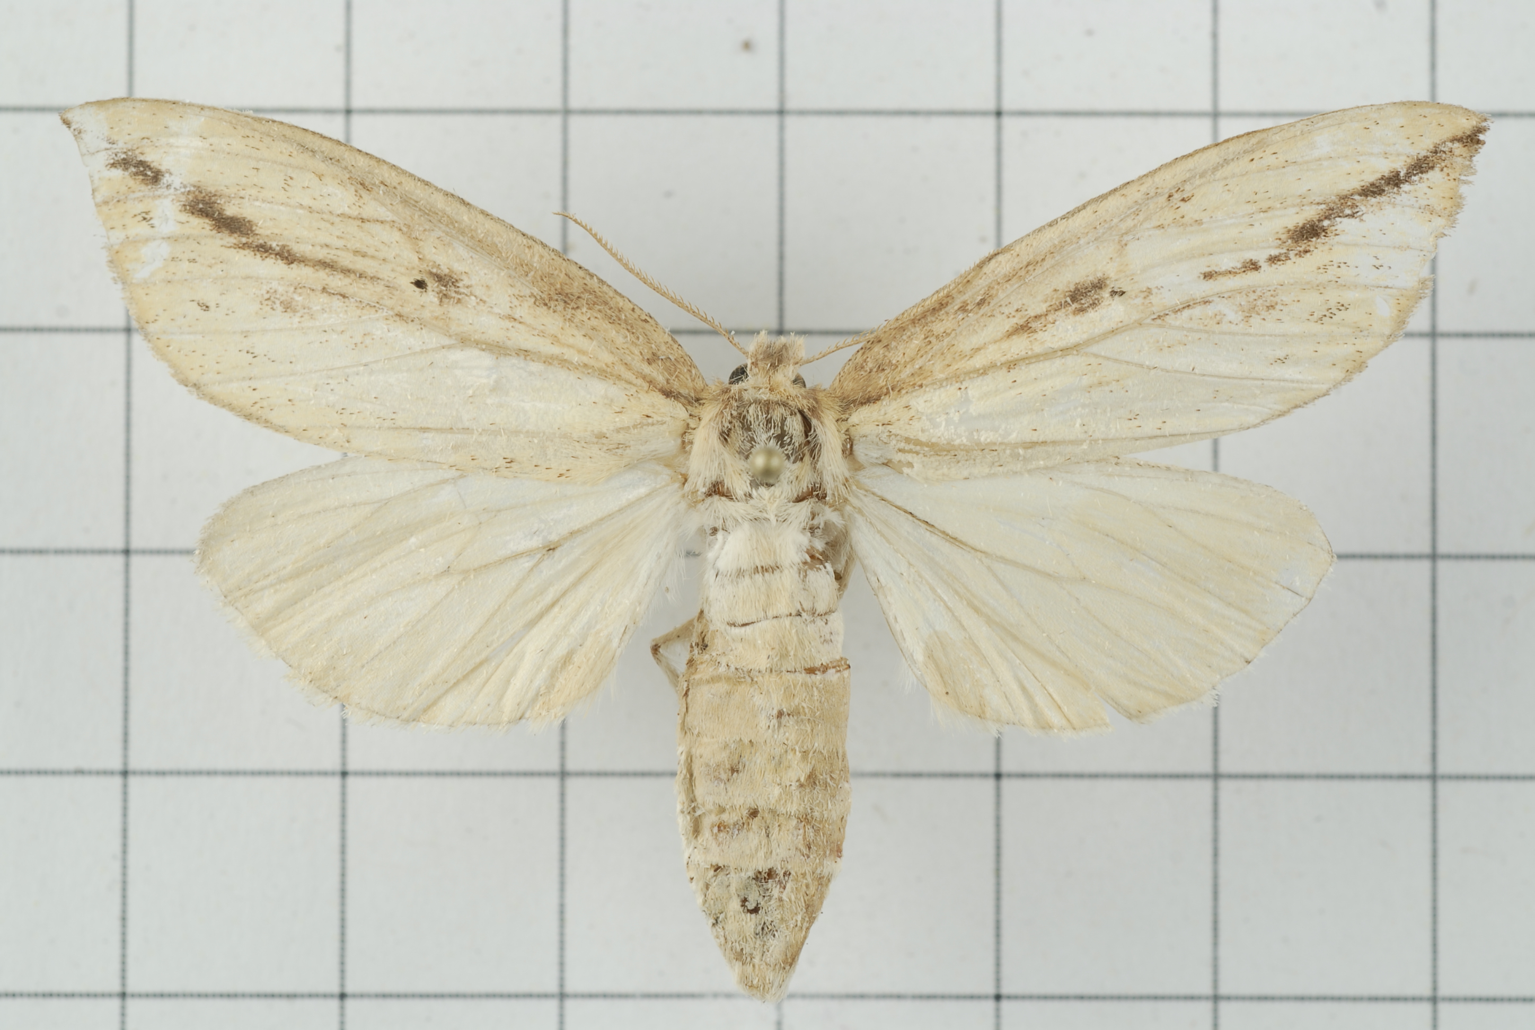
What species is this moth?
Periergos kamadena
